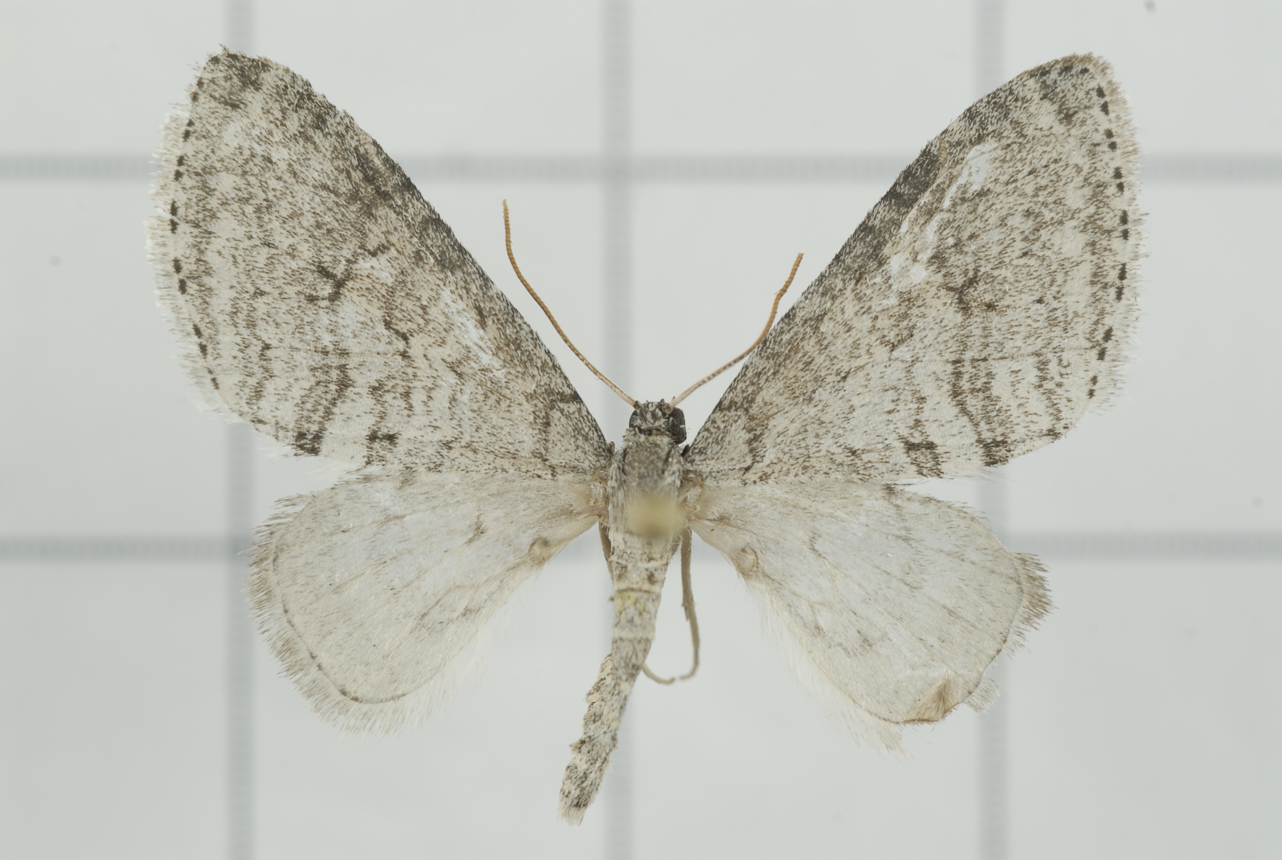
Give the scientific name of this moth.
Trichopteryx fusconotata
